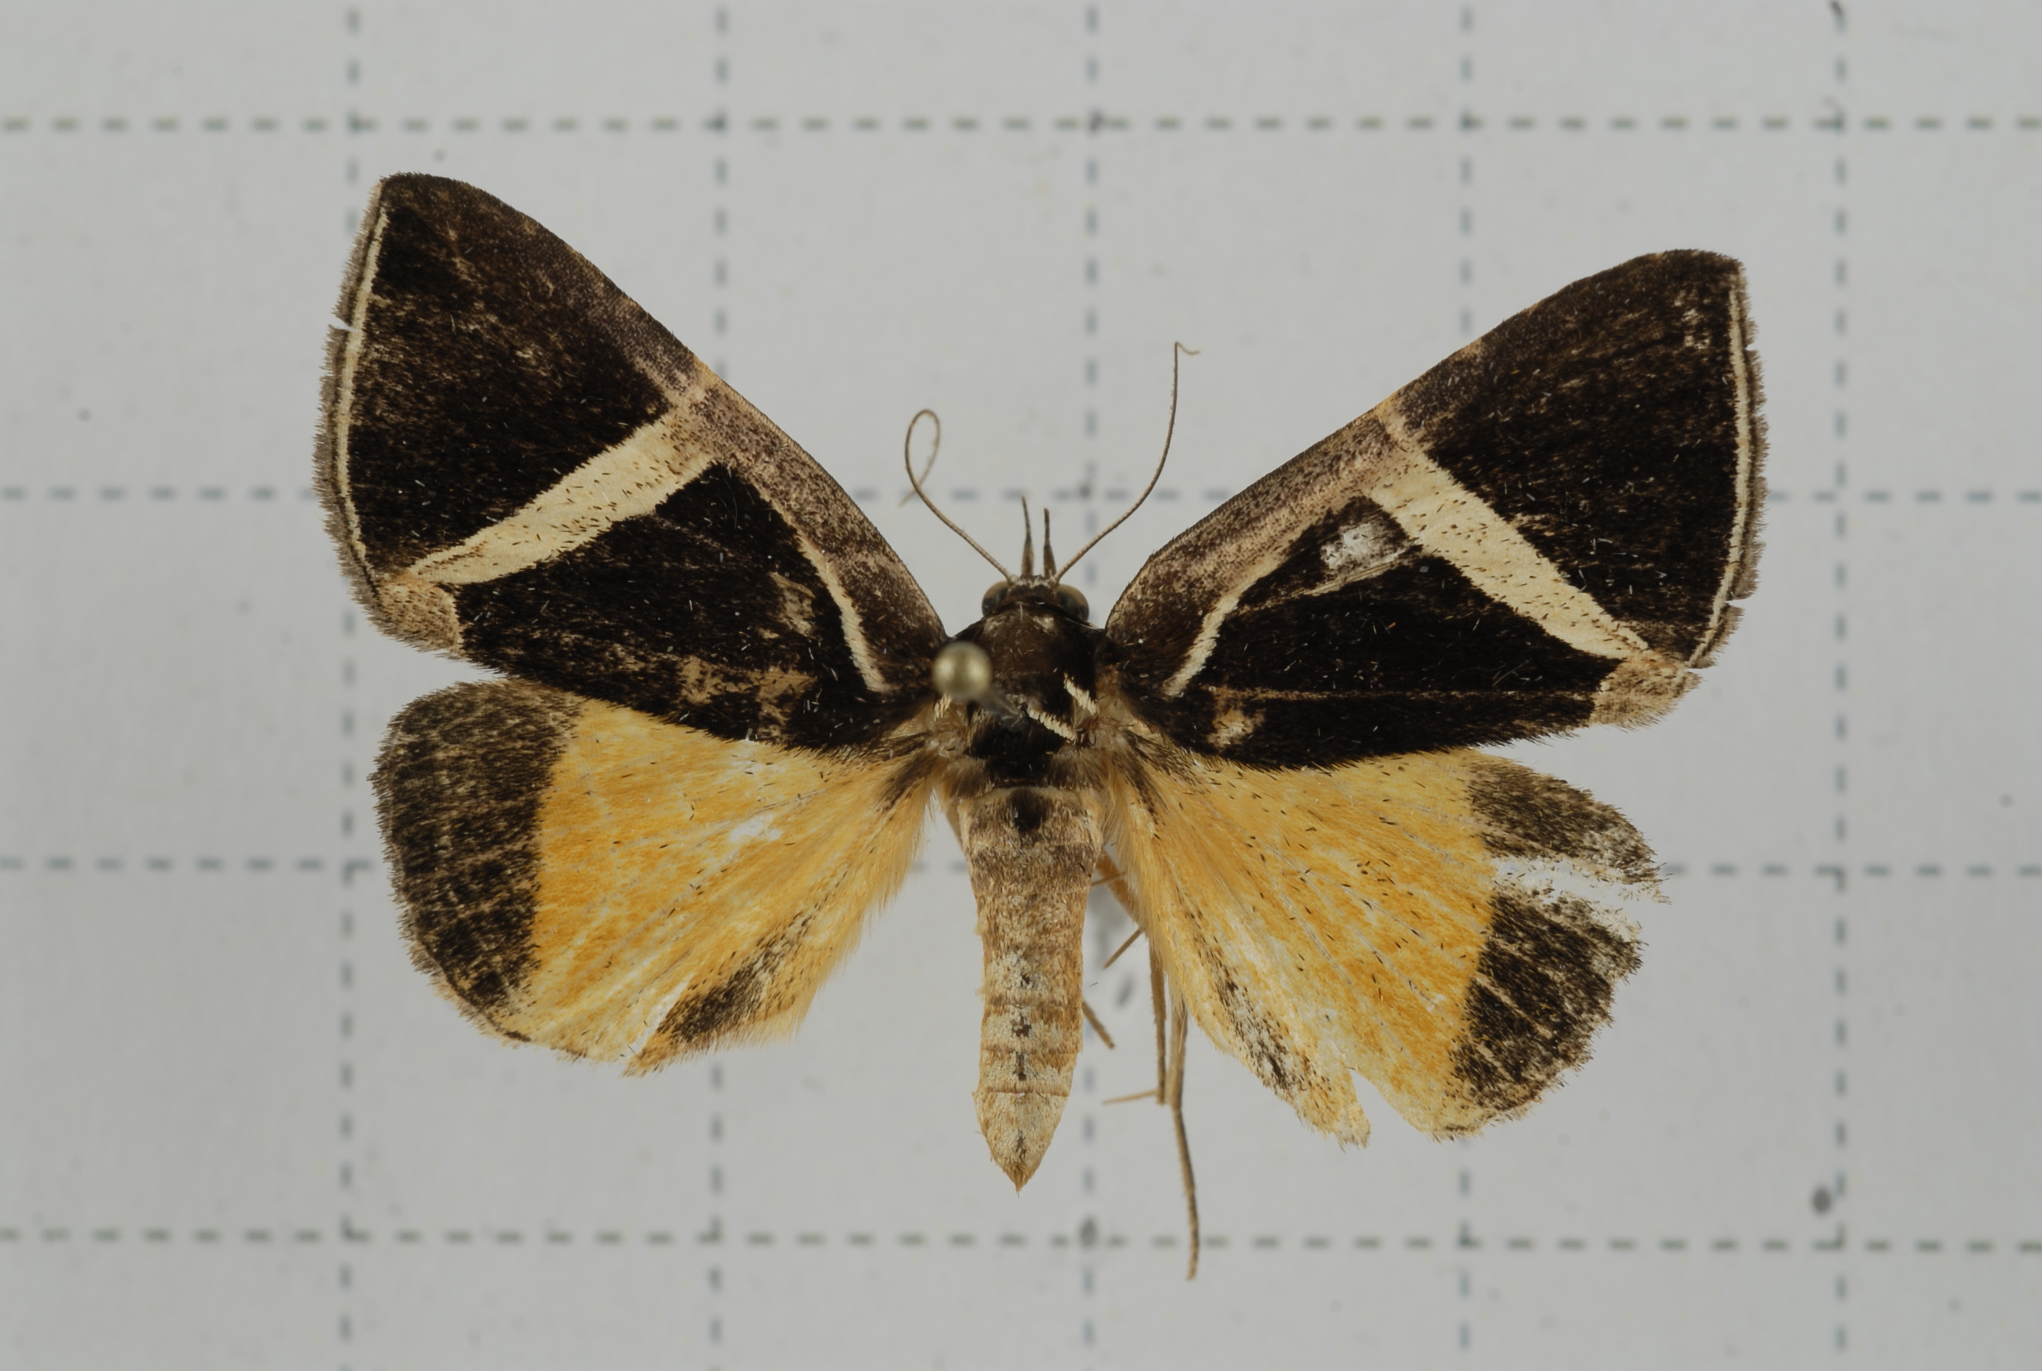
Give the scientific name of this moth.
Fodina contigua
